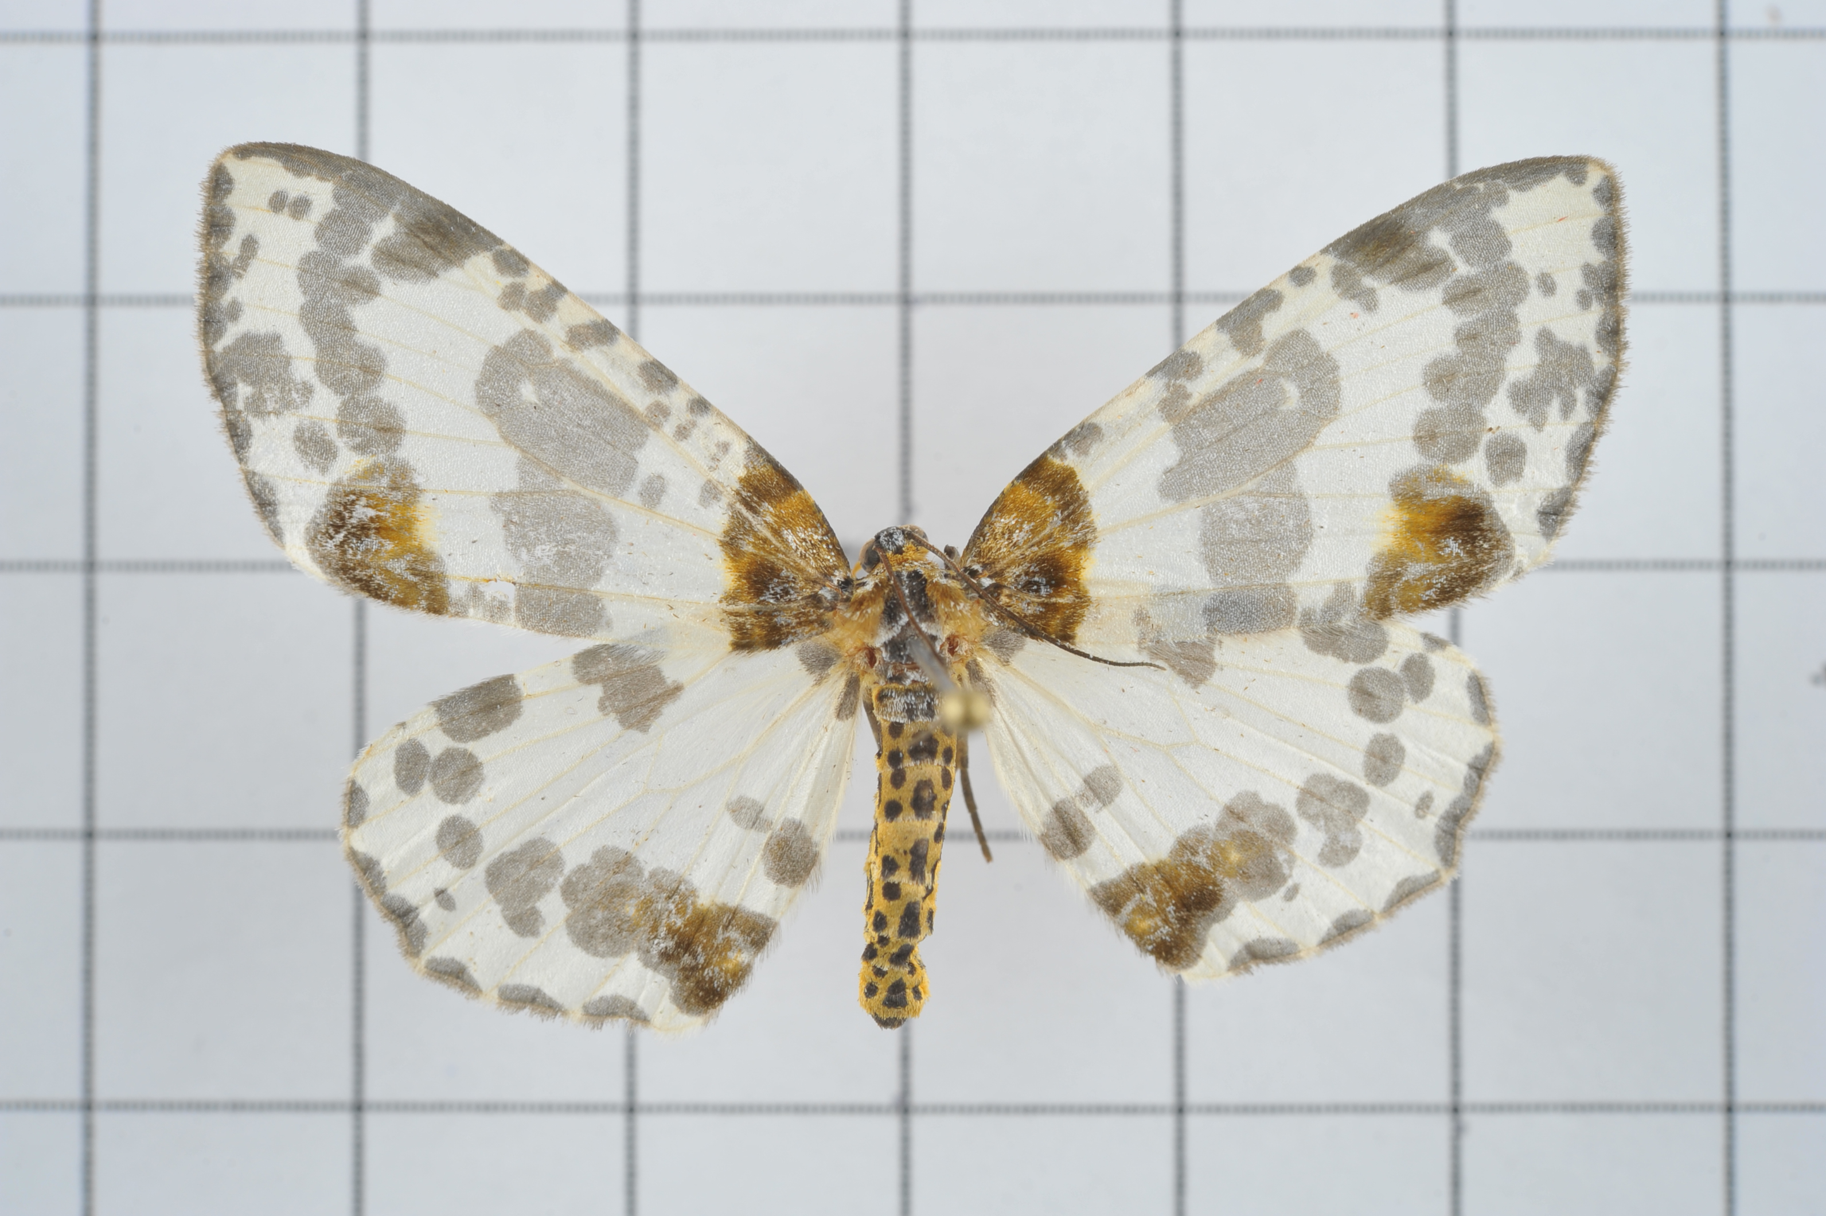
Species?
Abraxas formosilluminata
